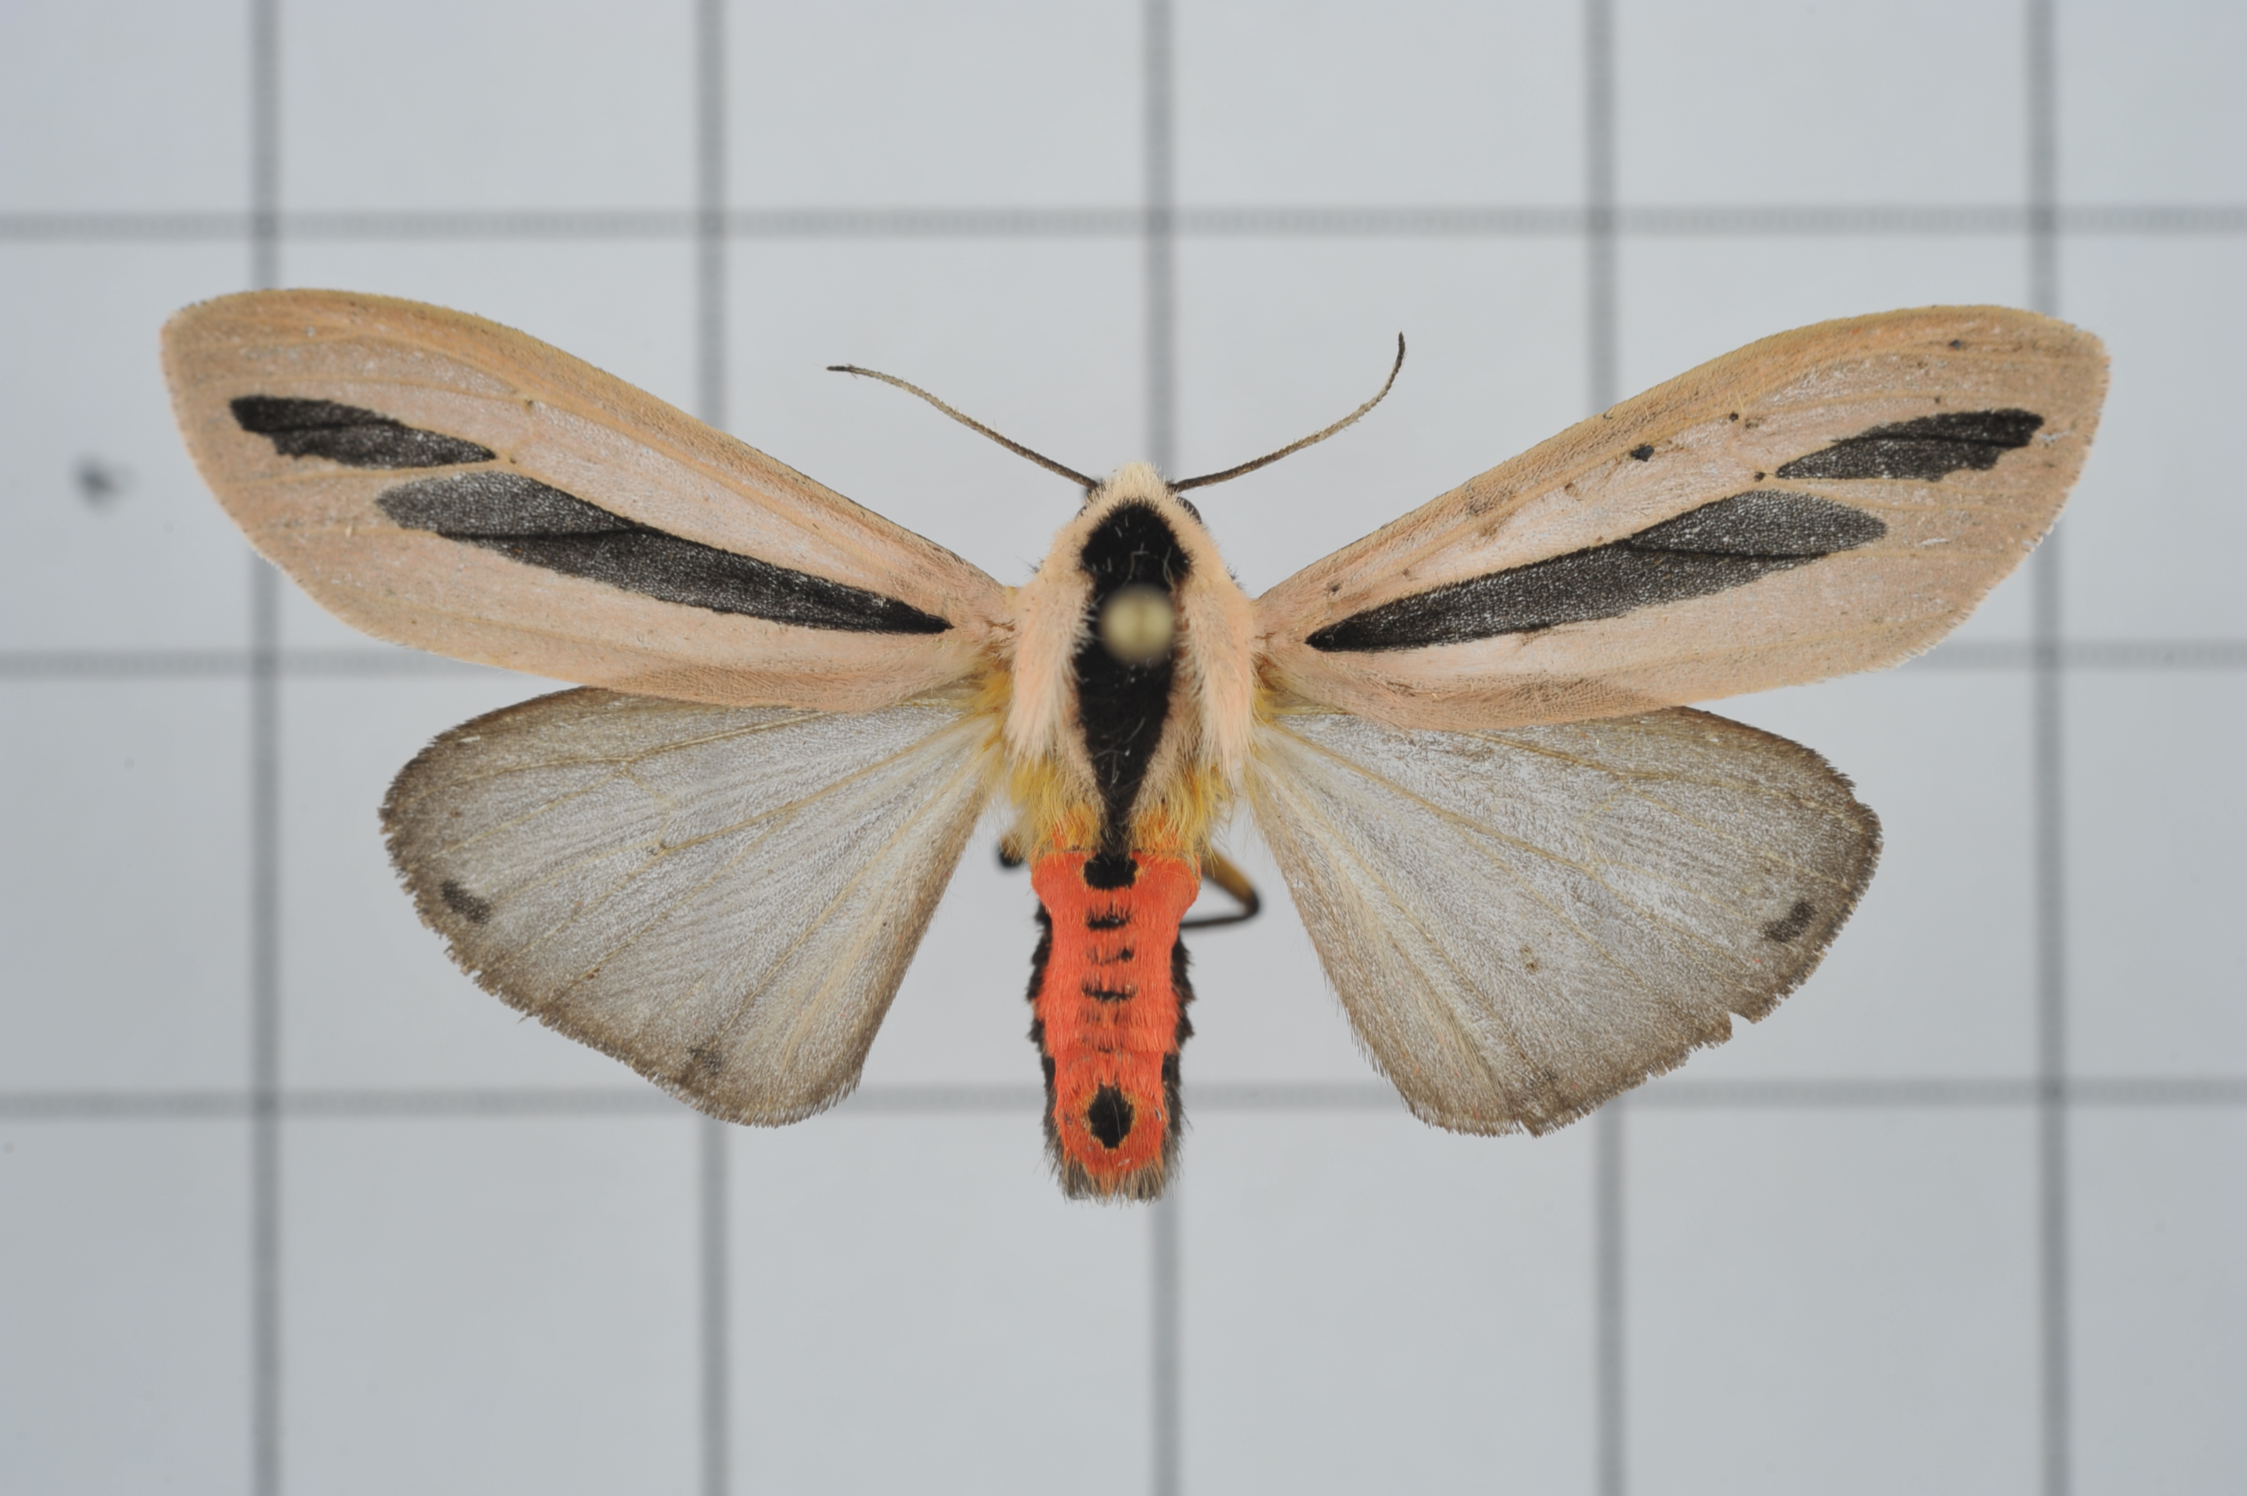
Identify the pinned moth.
Creatonotos gangis
